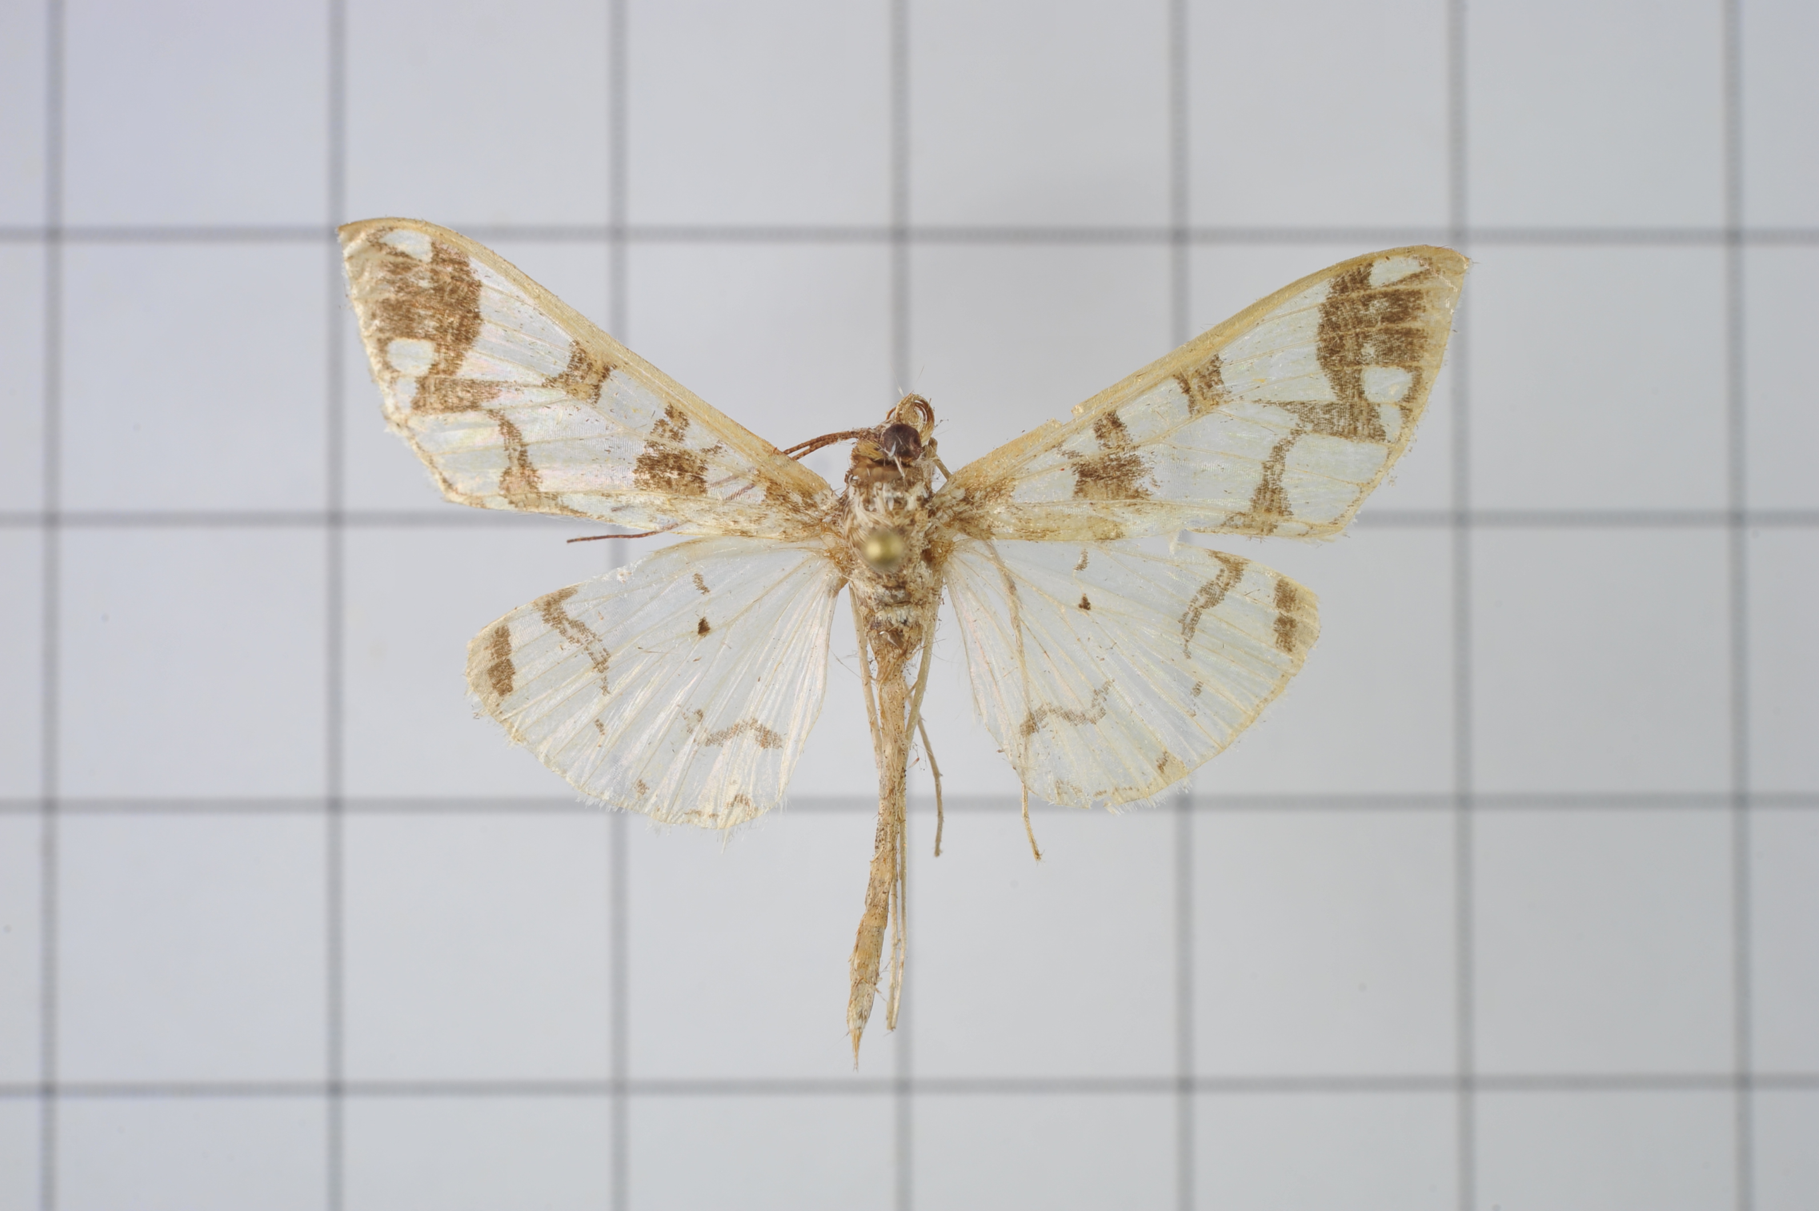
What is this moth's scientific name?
Polythlipta divaricata
